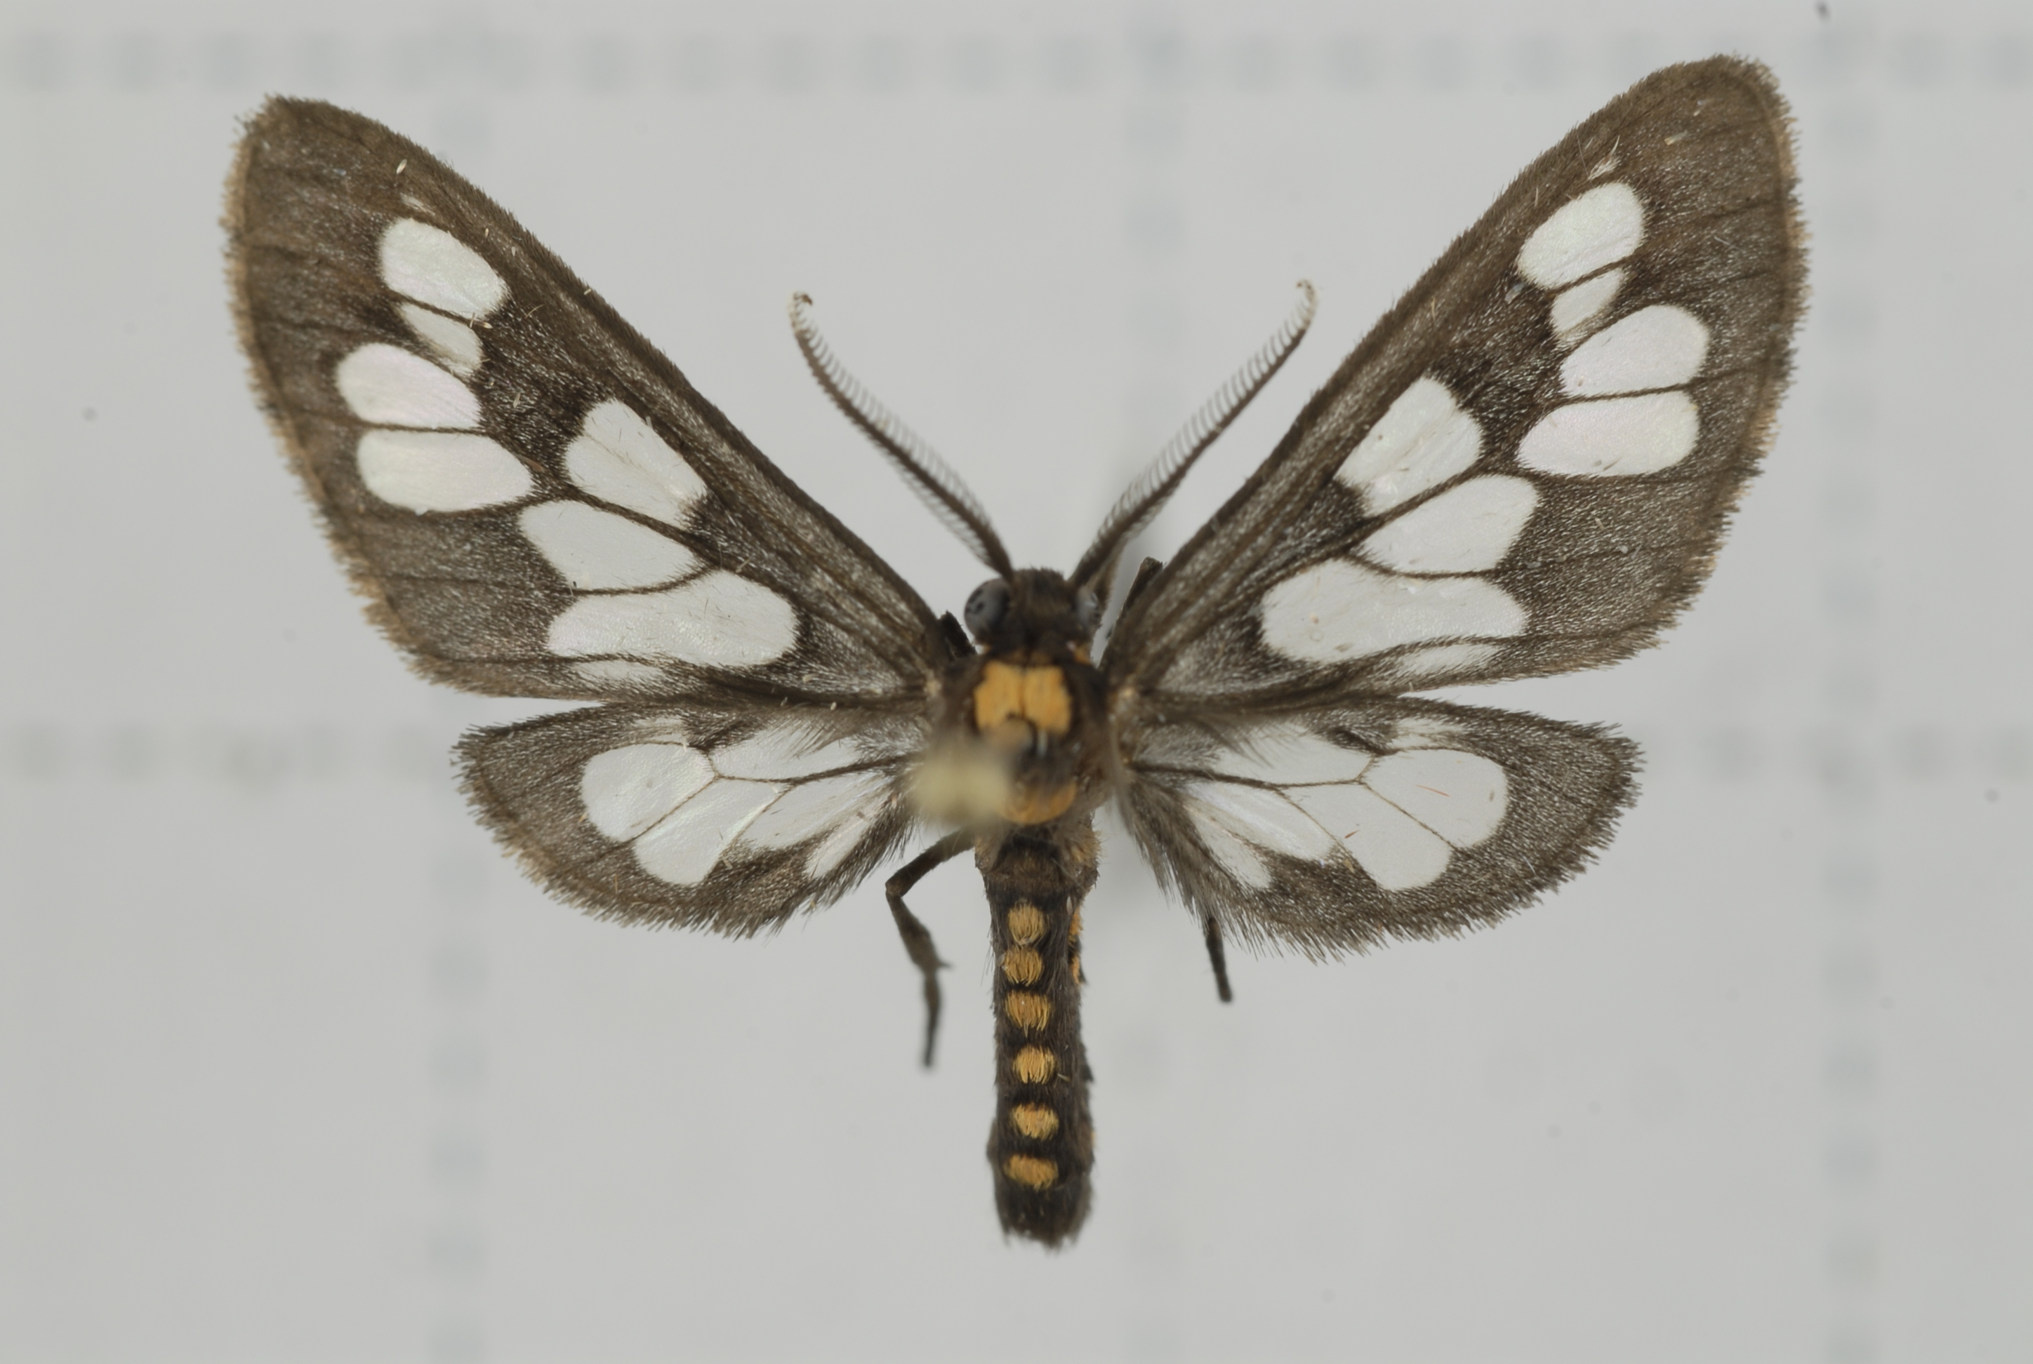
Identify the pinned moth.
Eressa confinis finitima
